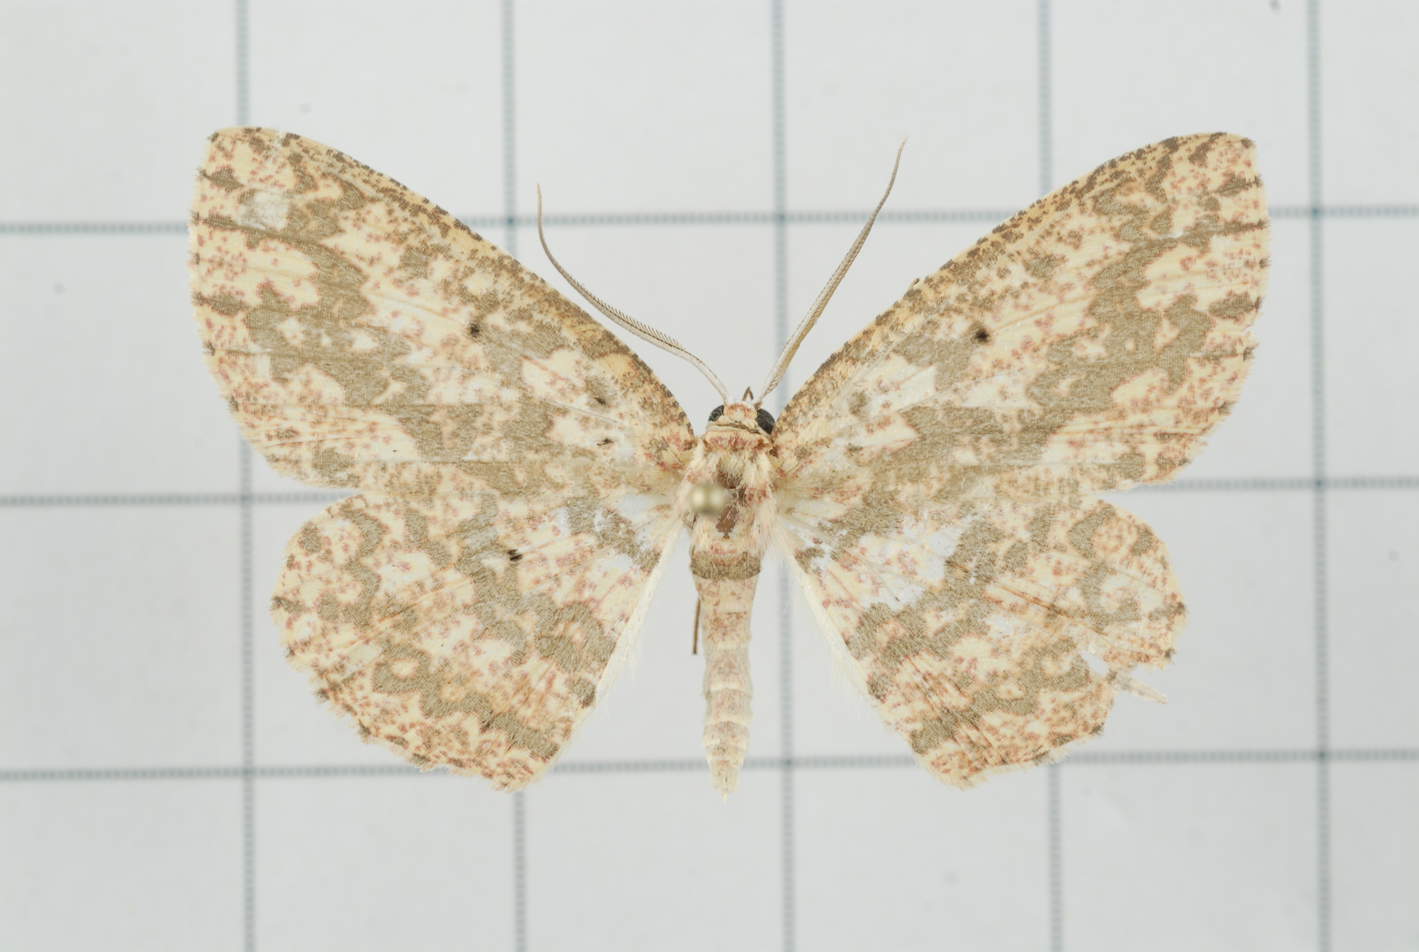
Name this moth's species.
Borbacha pardaria
